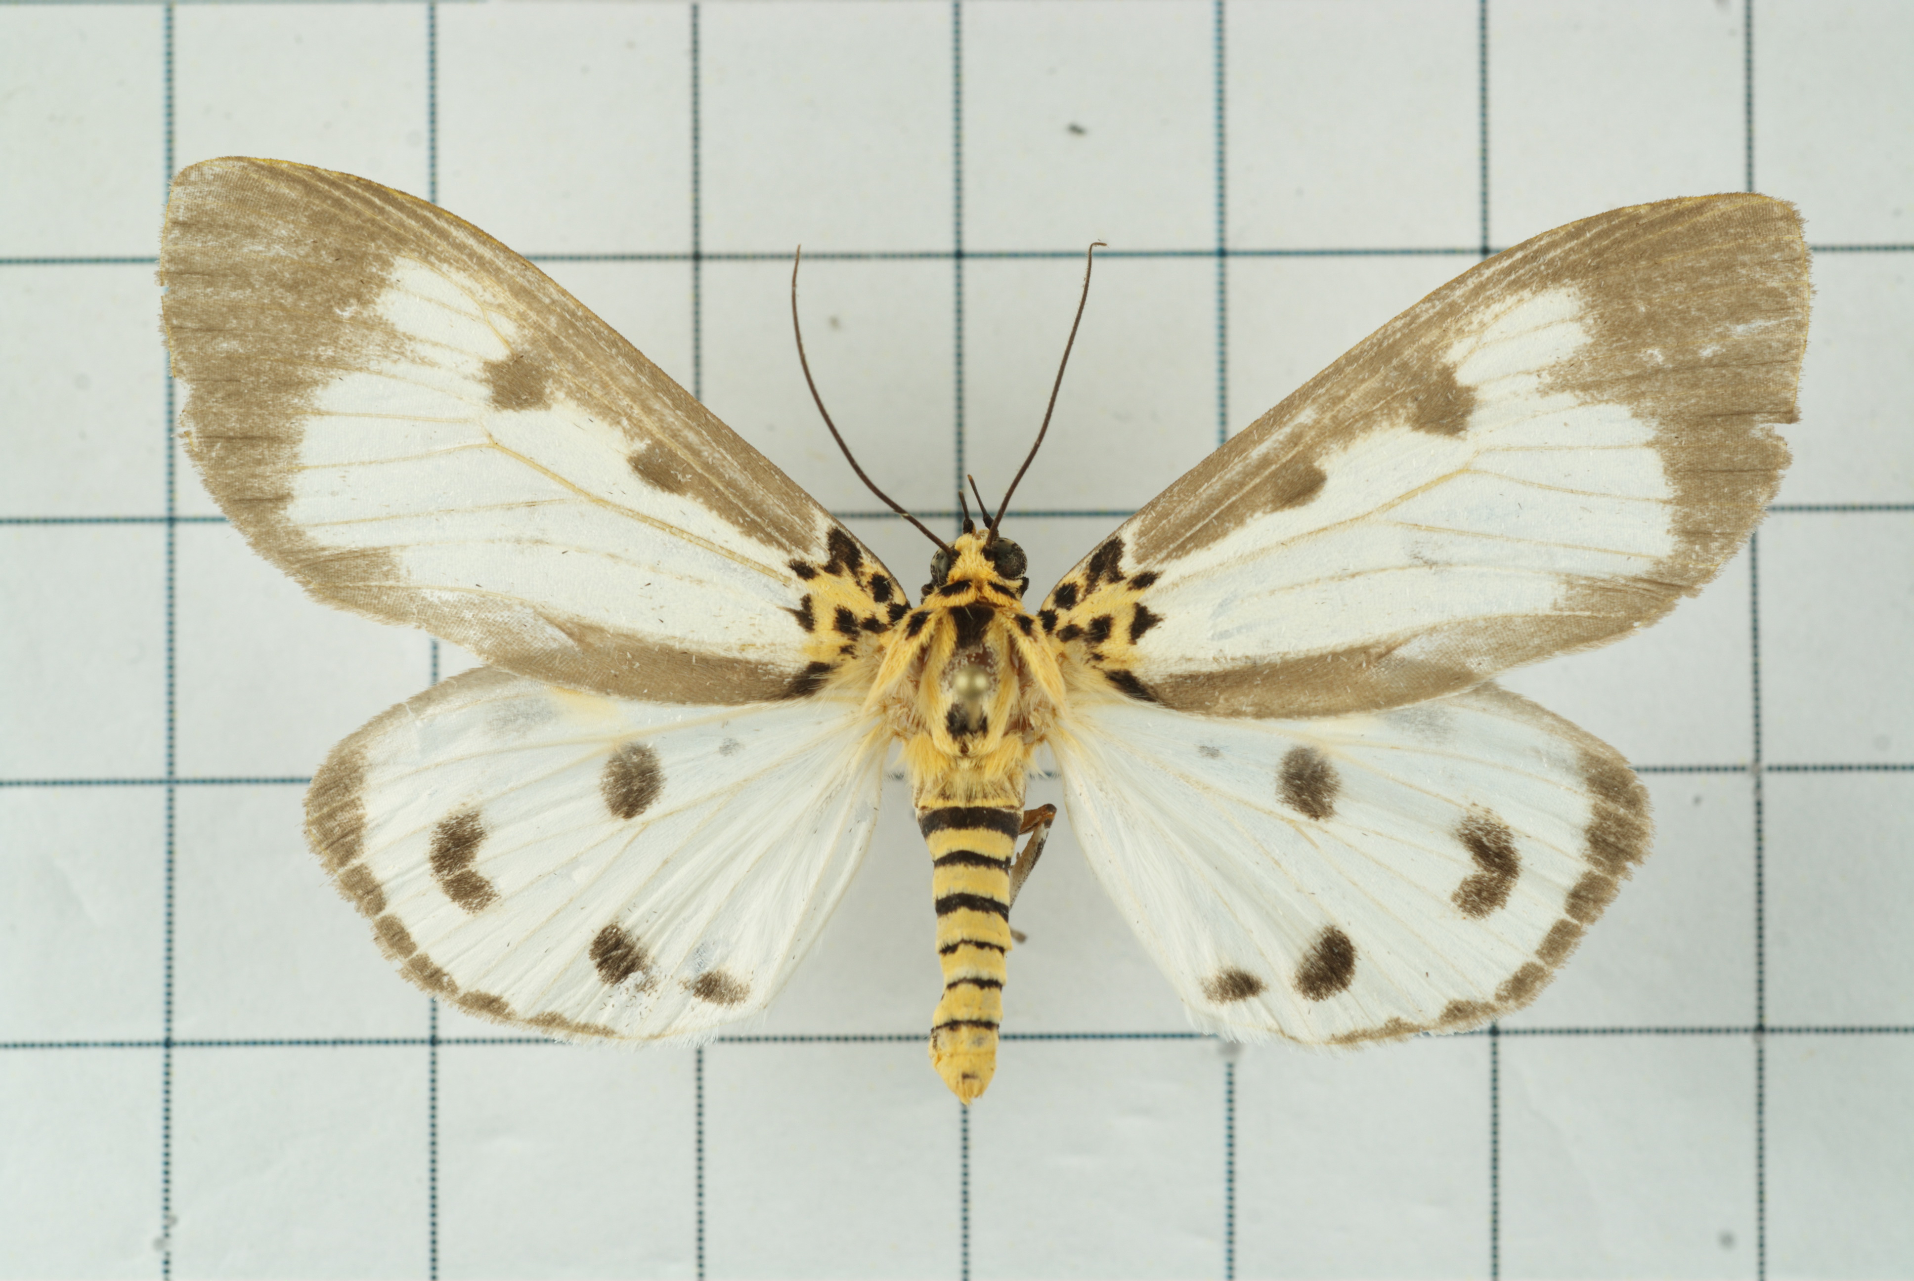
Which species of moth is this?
Asota plana lacteata
